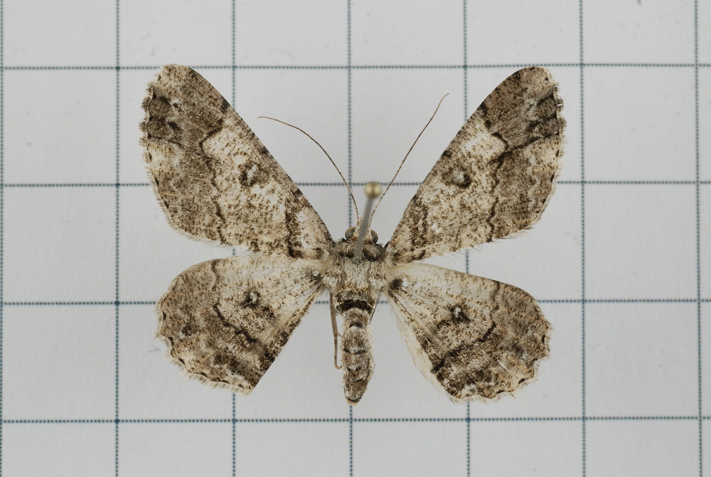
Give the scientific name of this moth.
Cleora alienaria
